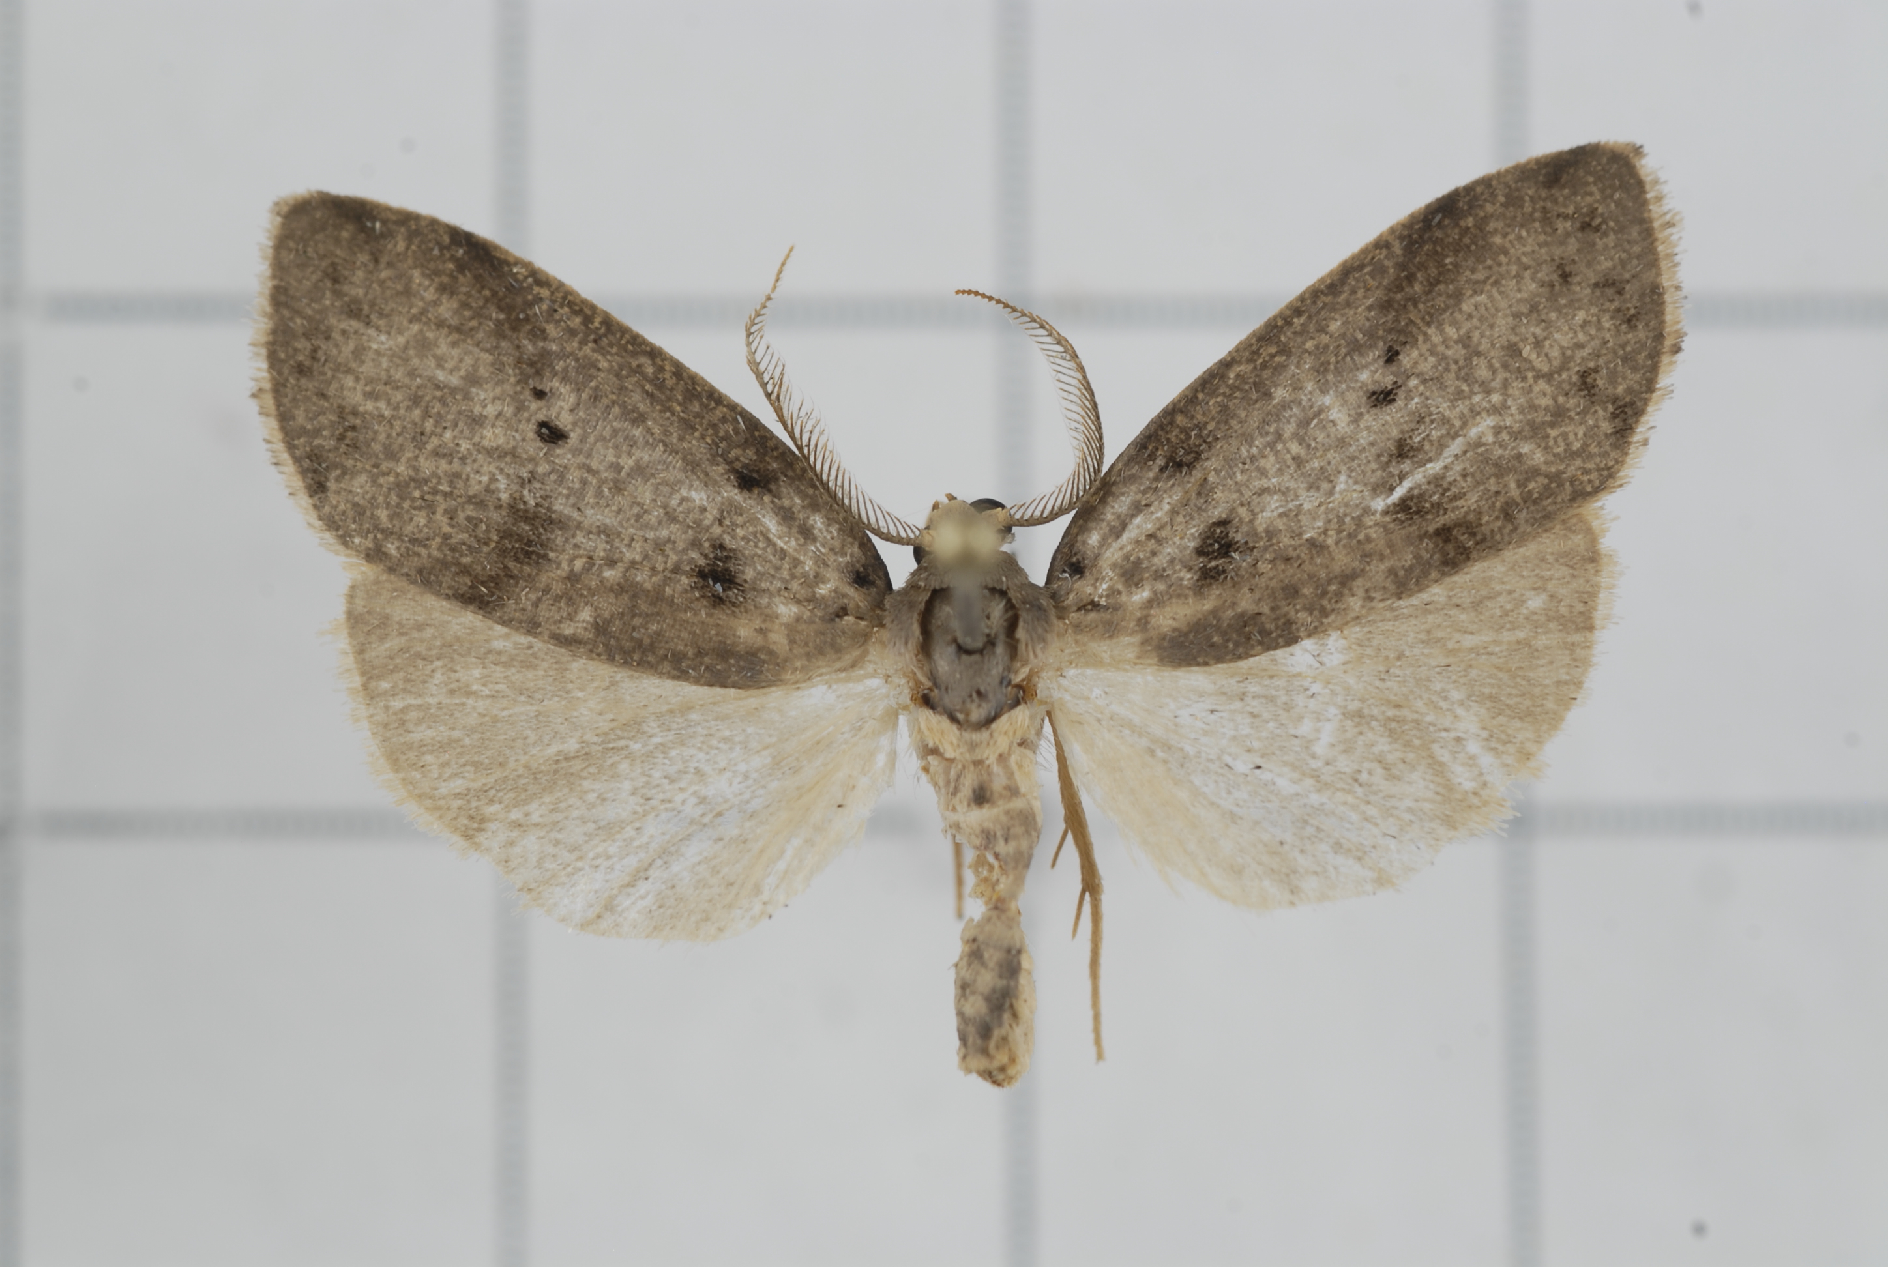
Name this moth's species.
Eugoa grisea
